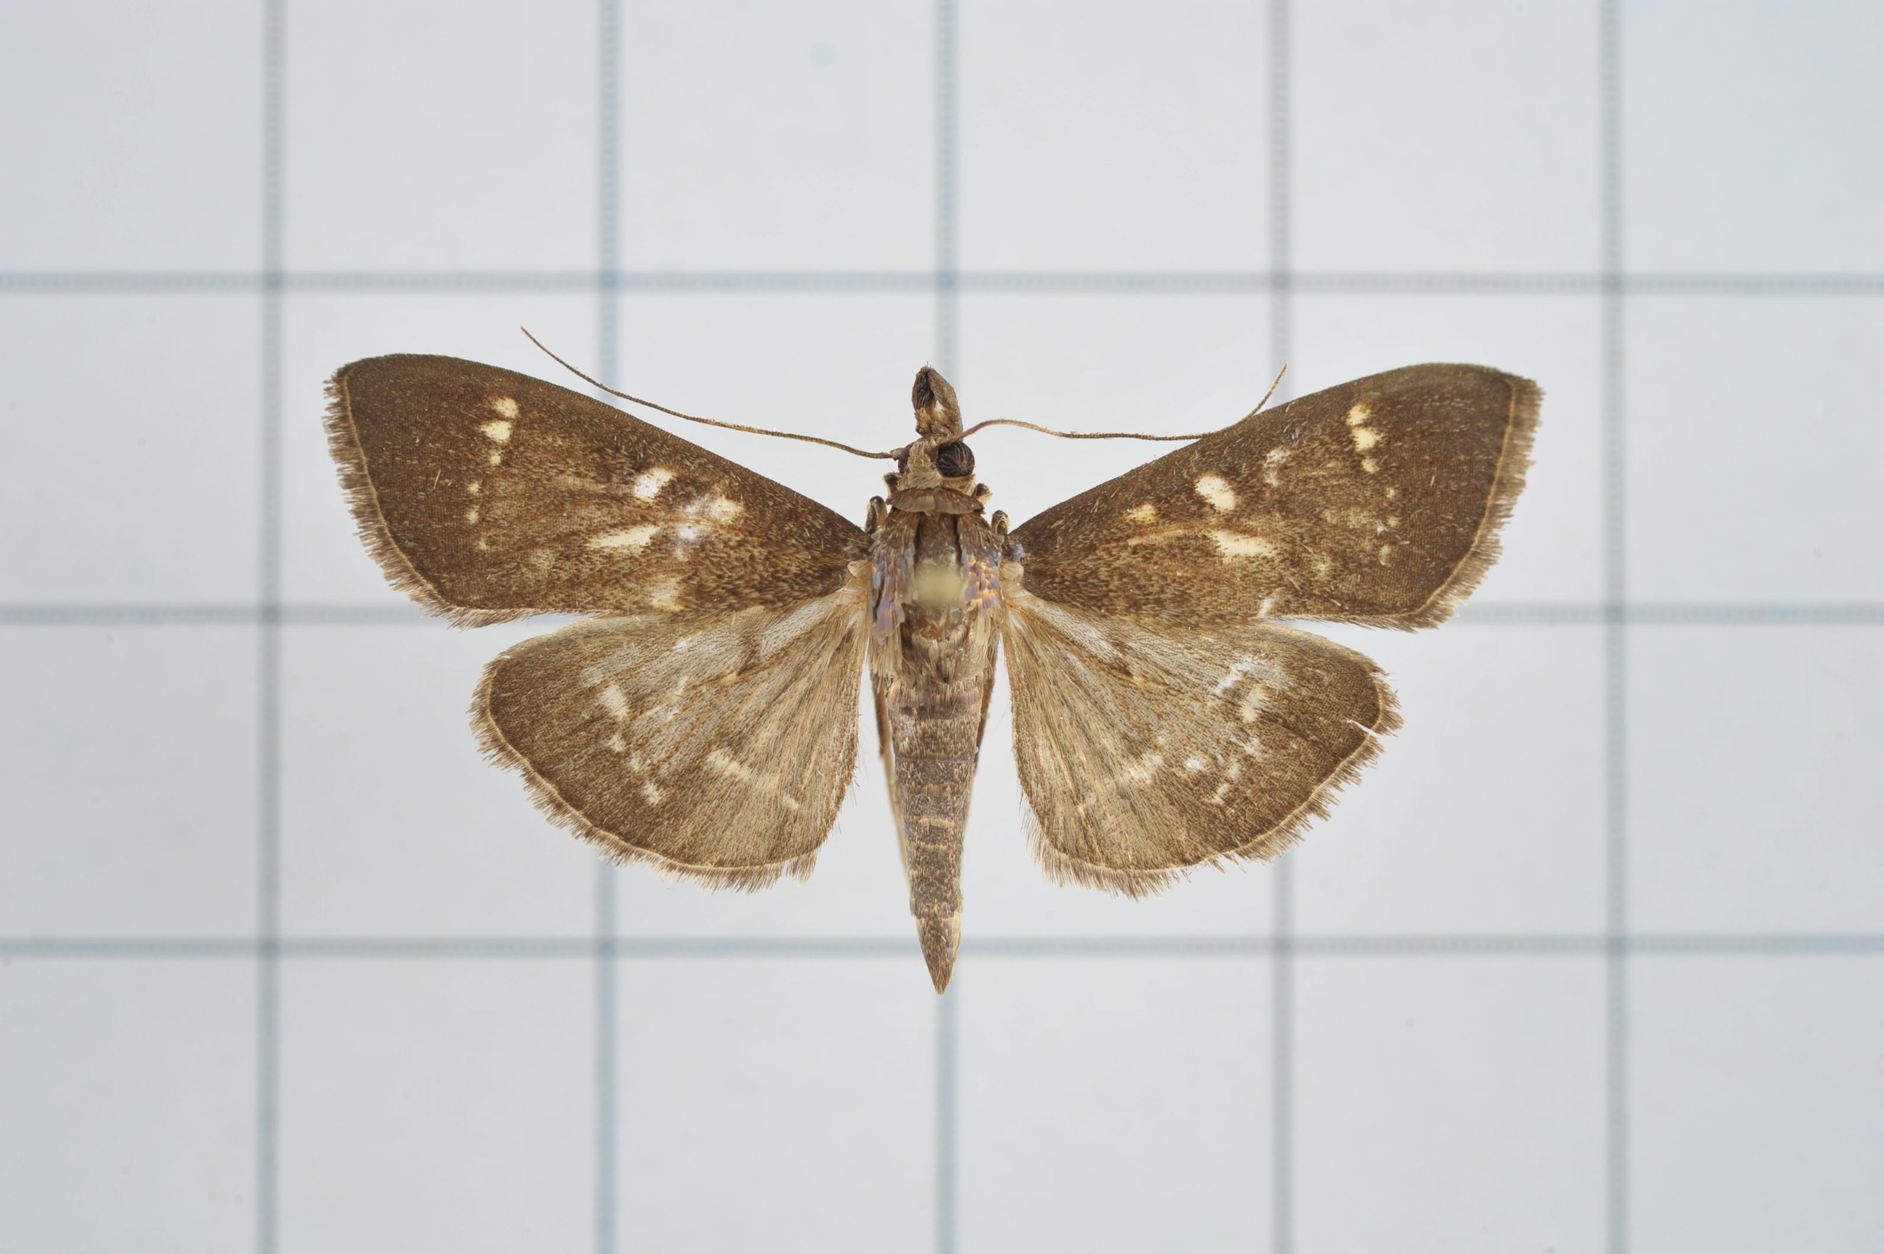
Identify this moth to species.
Prorodes mimica
